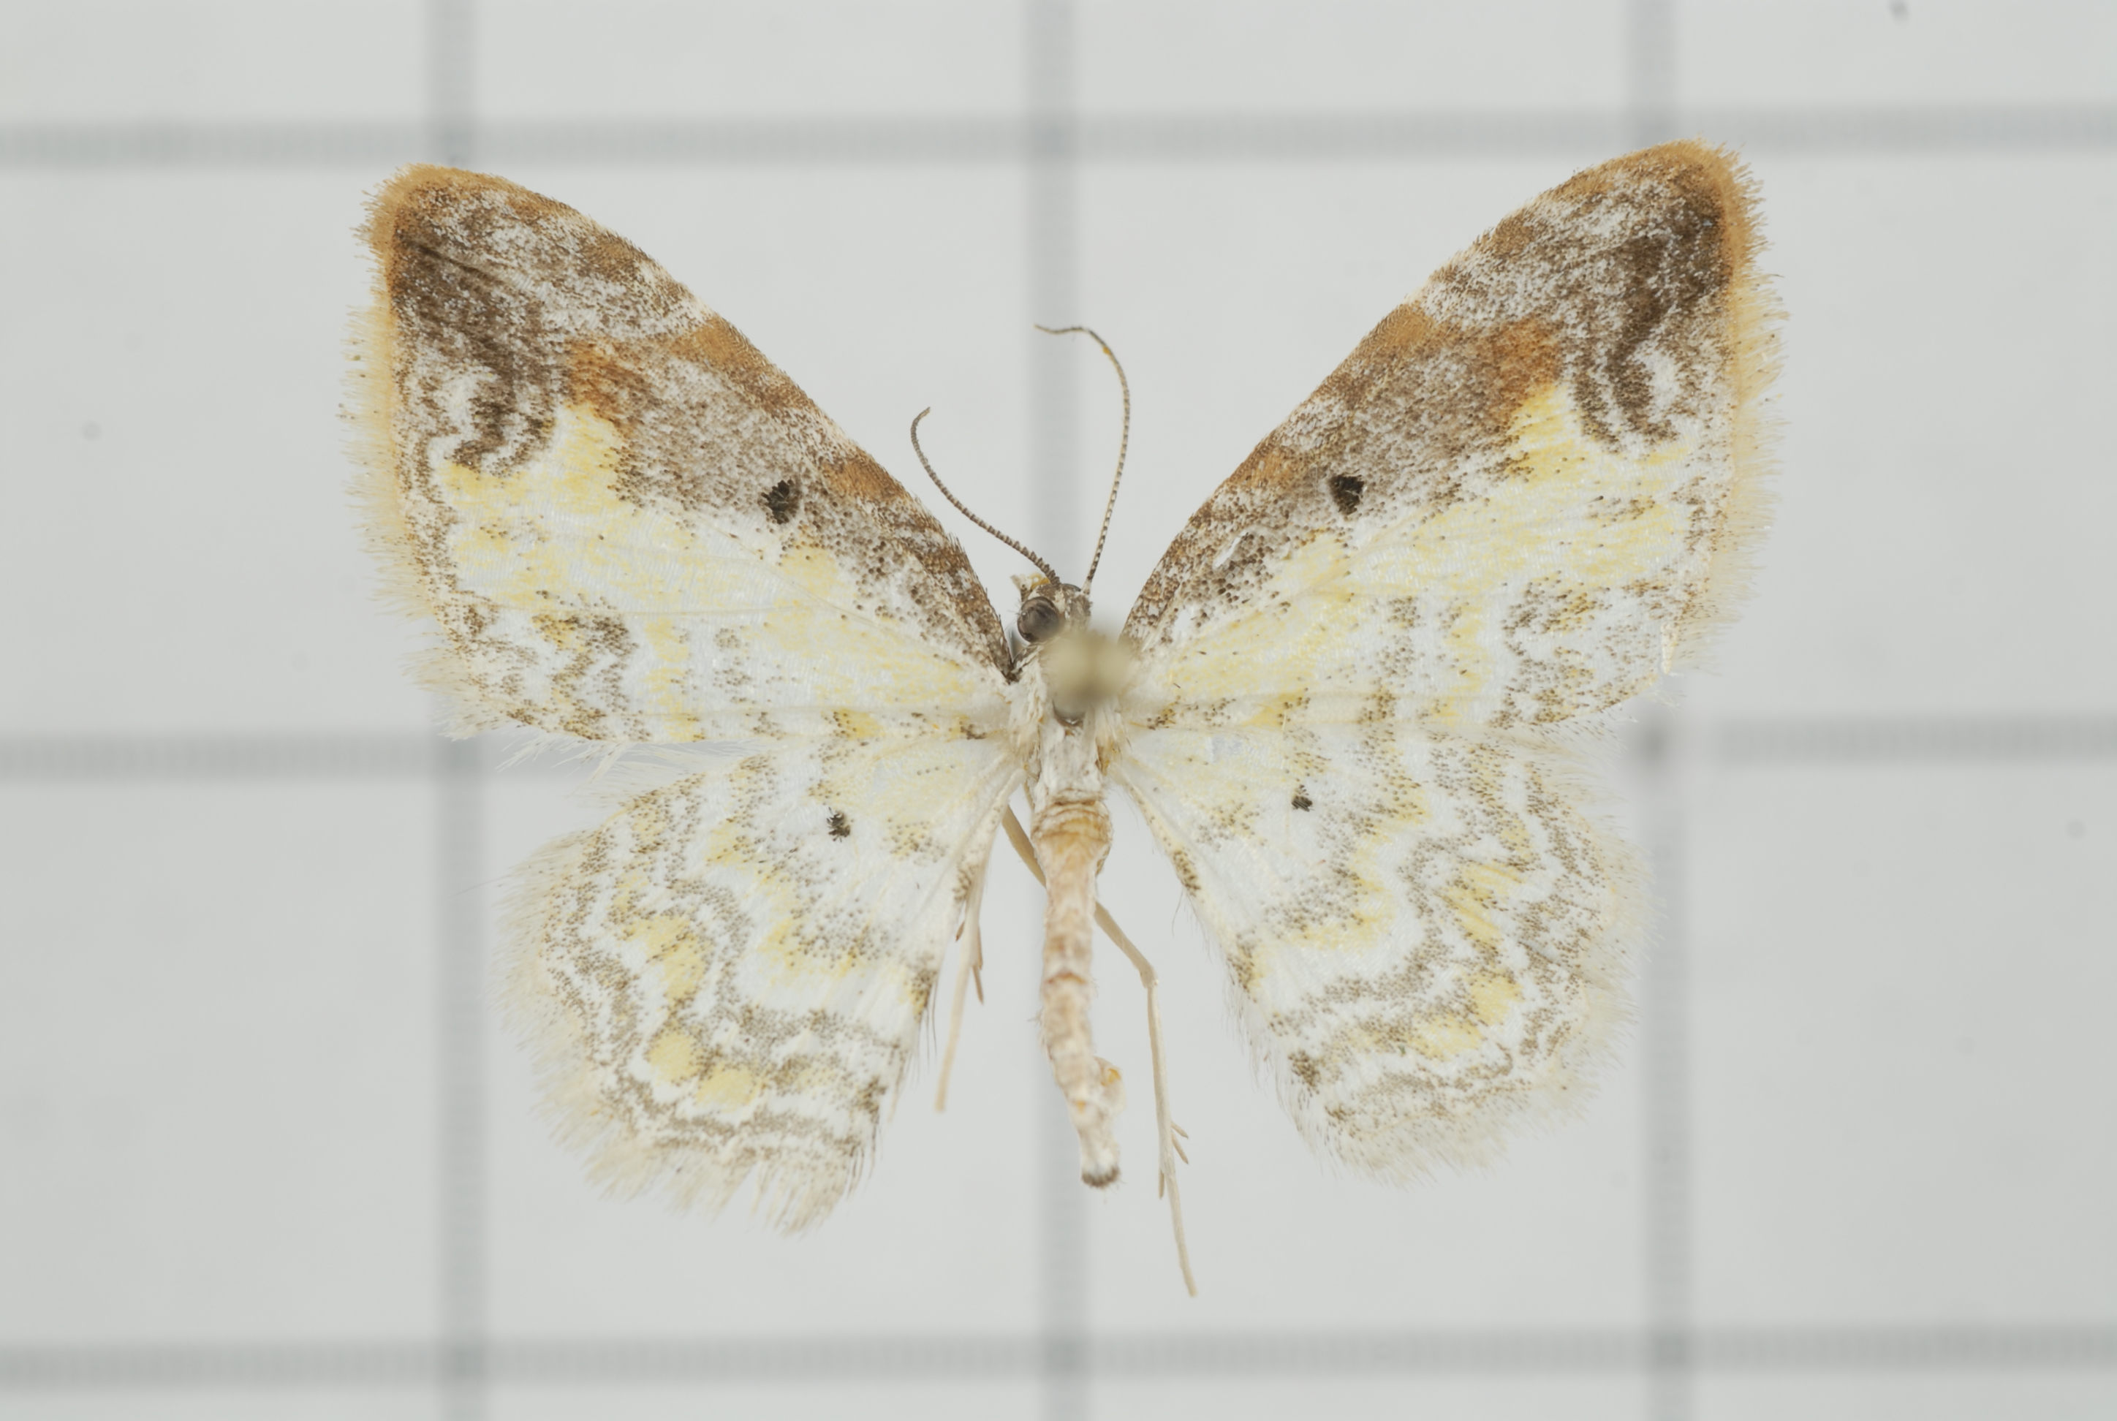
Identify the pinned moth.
Acolutha pictaria imbecilla
